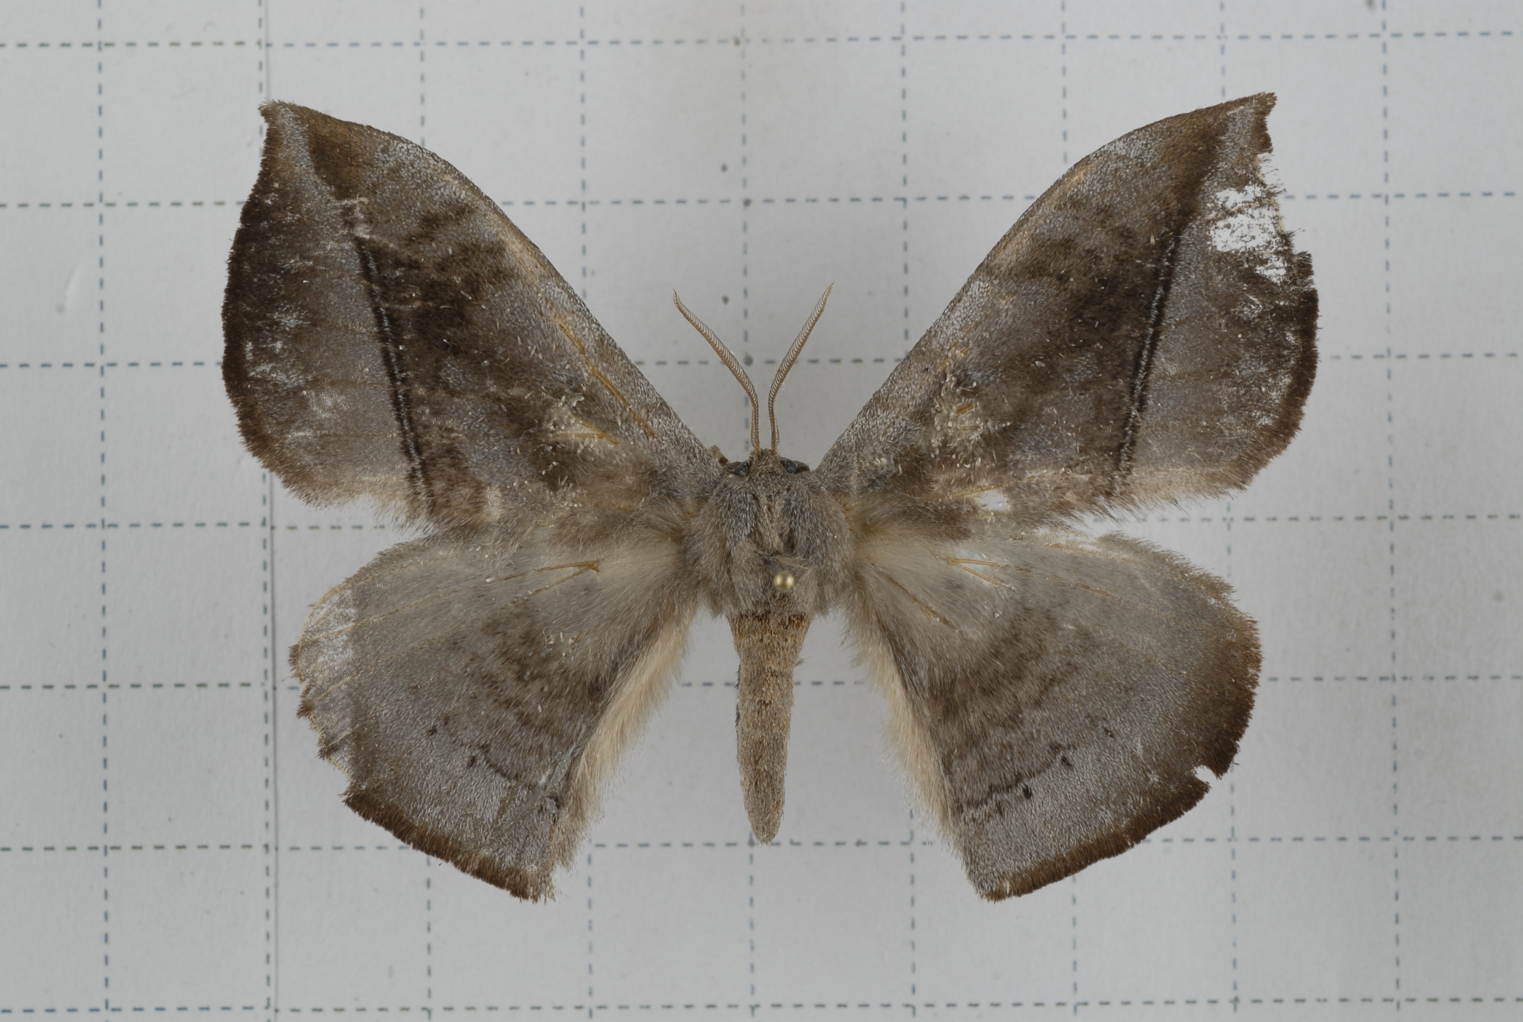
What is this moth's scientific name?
Ganisa formosicola
